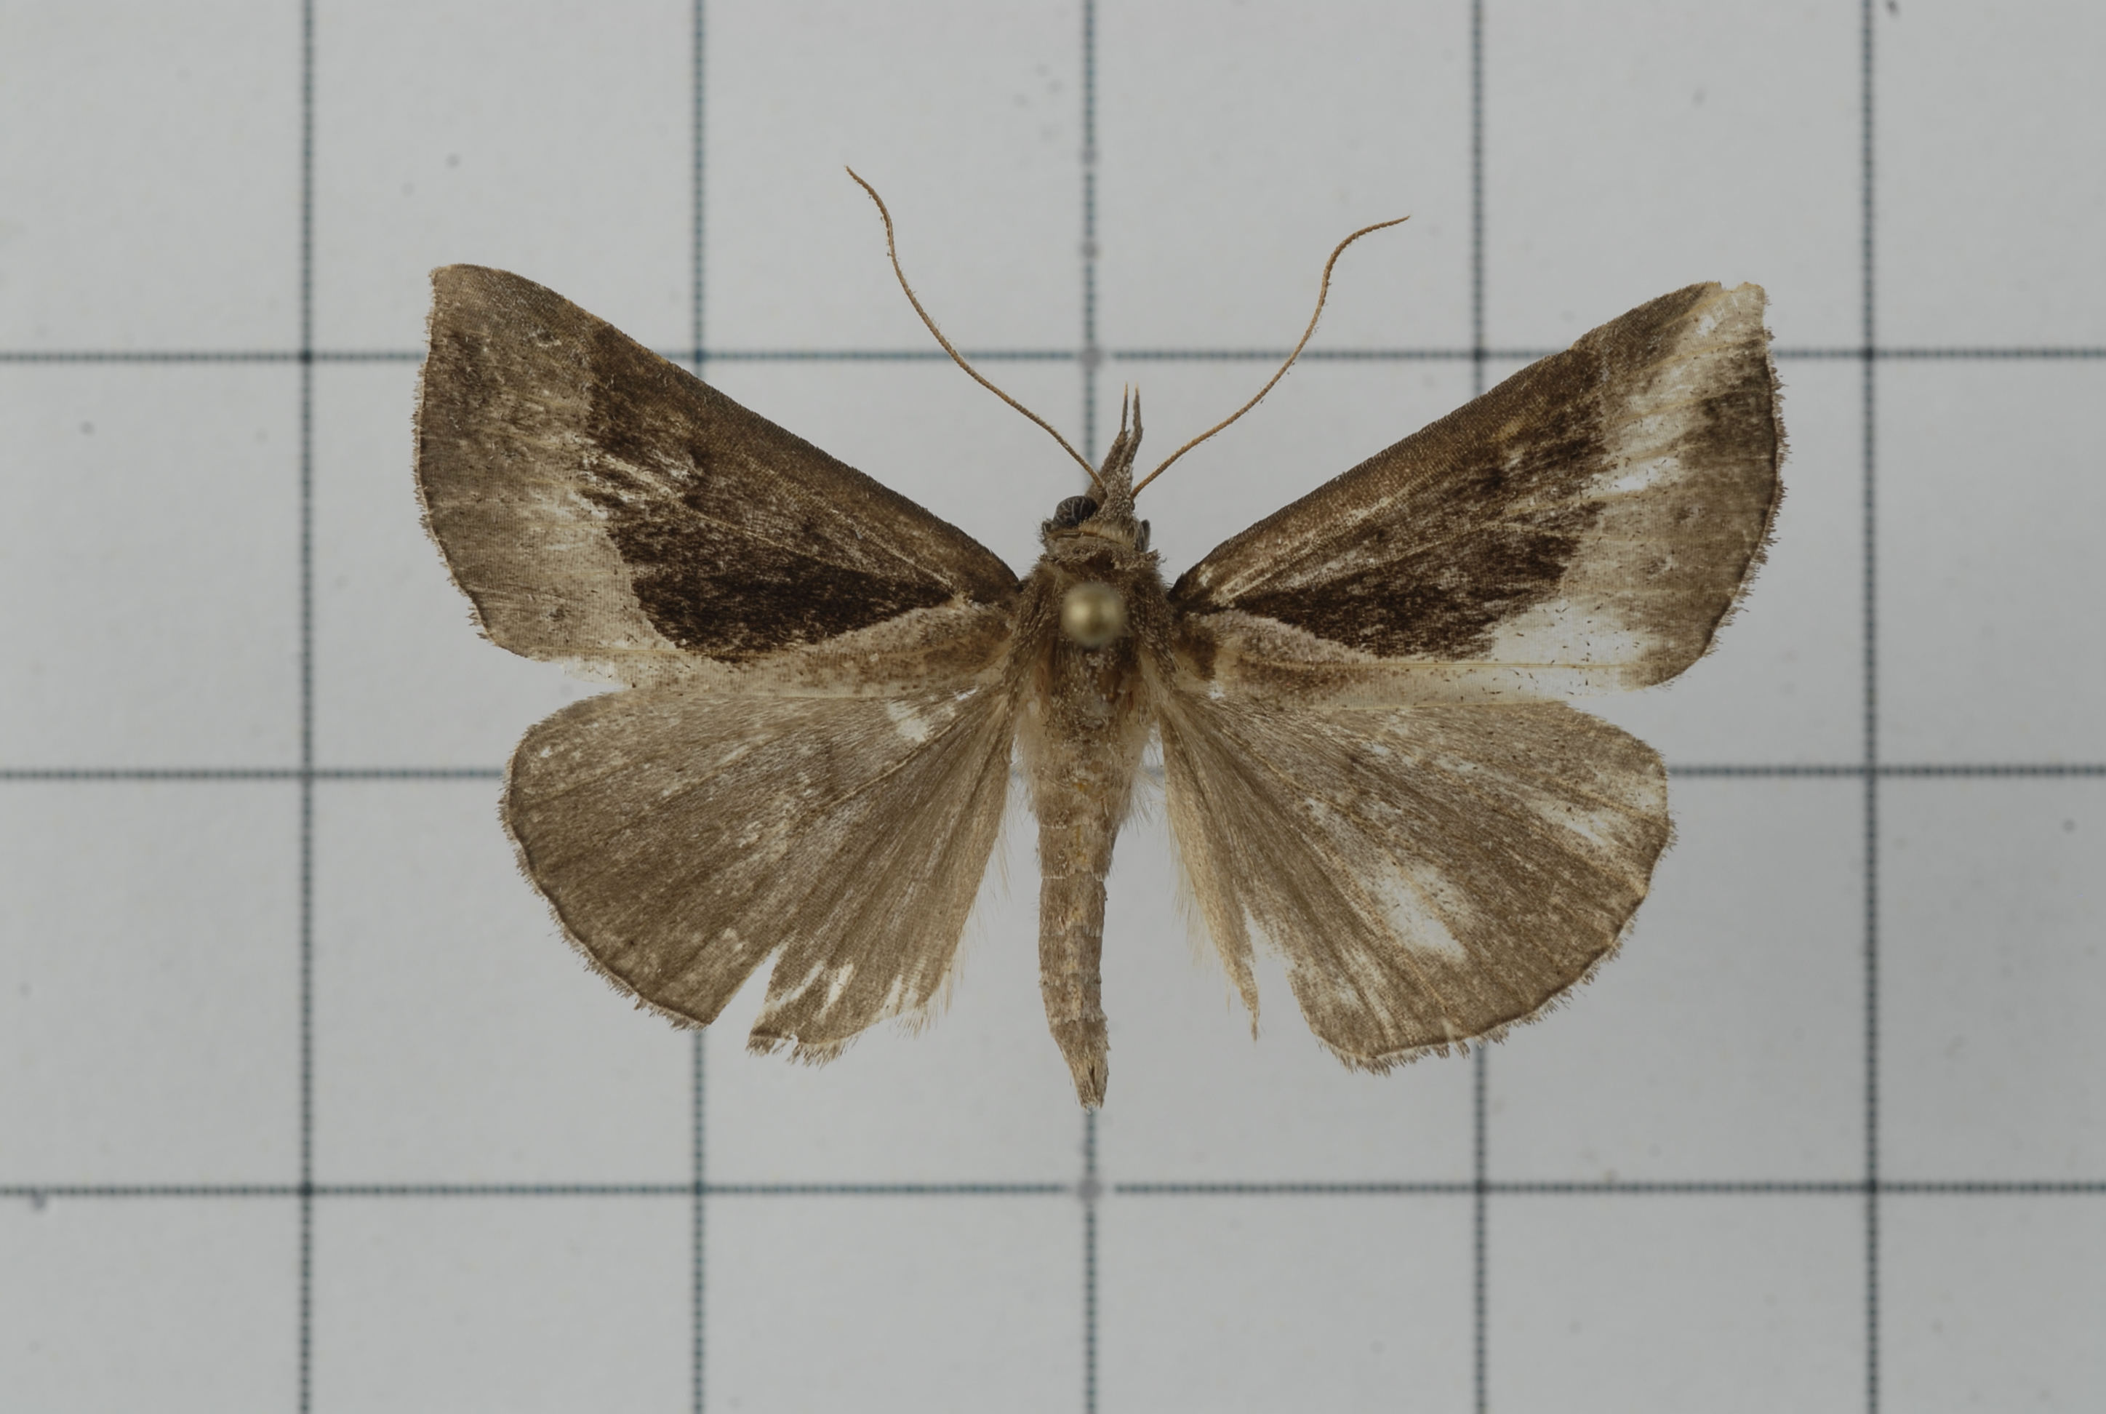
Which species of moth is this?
Hypena taiwana
